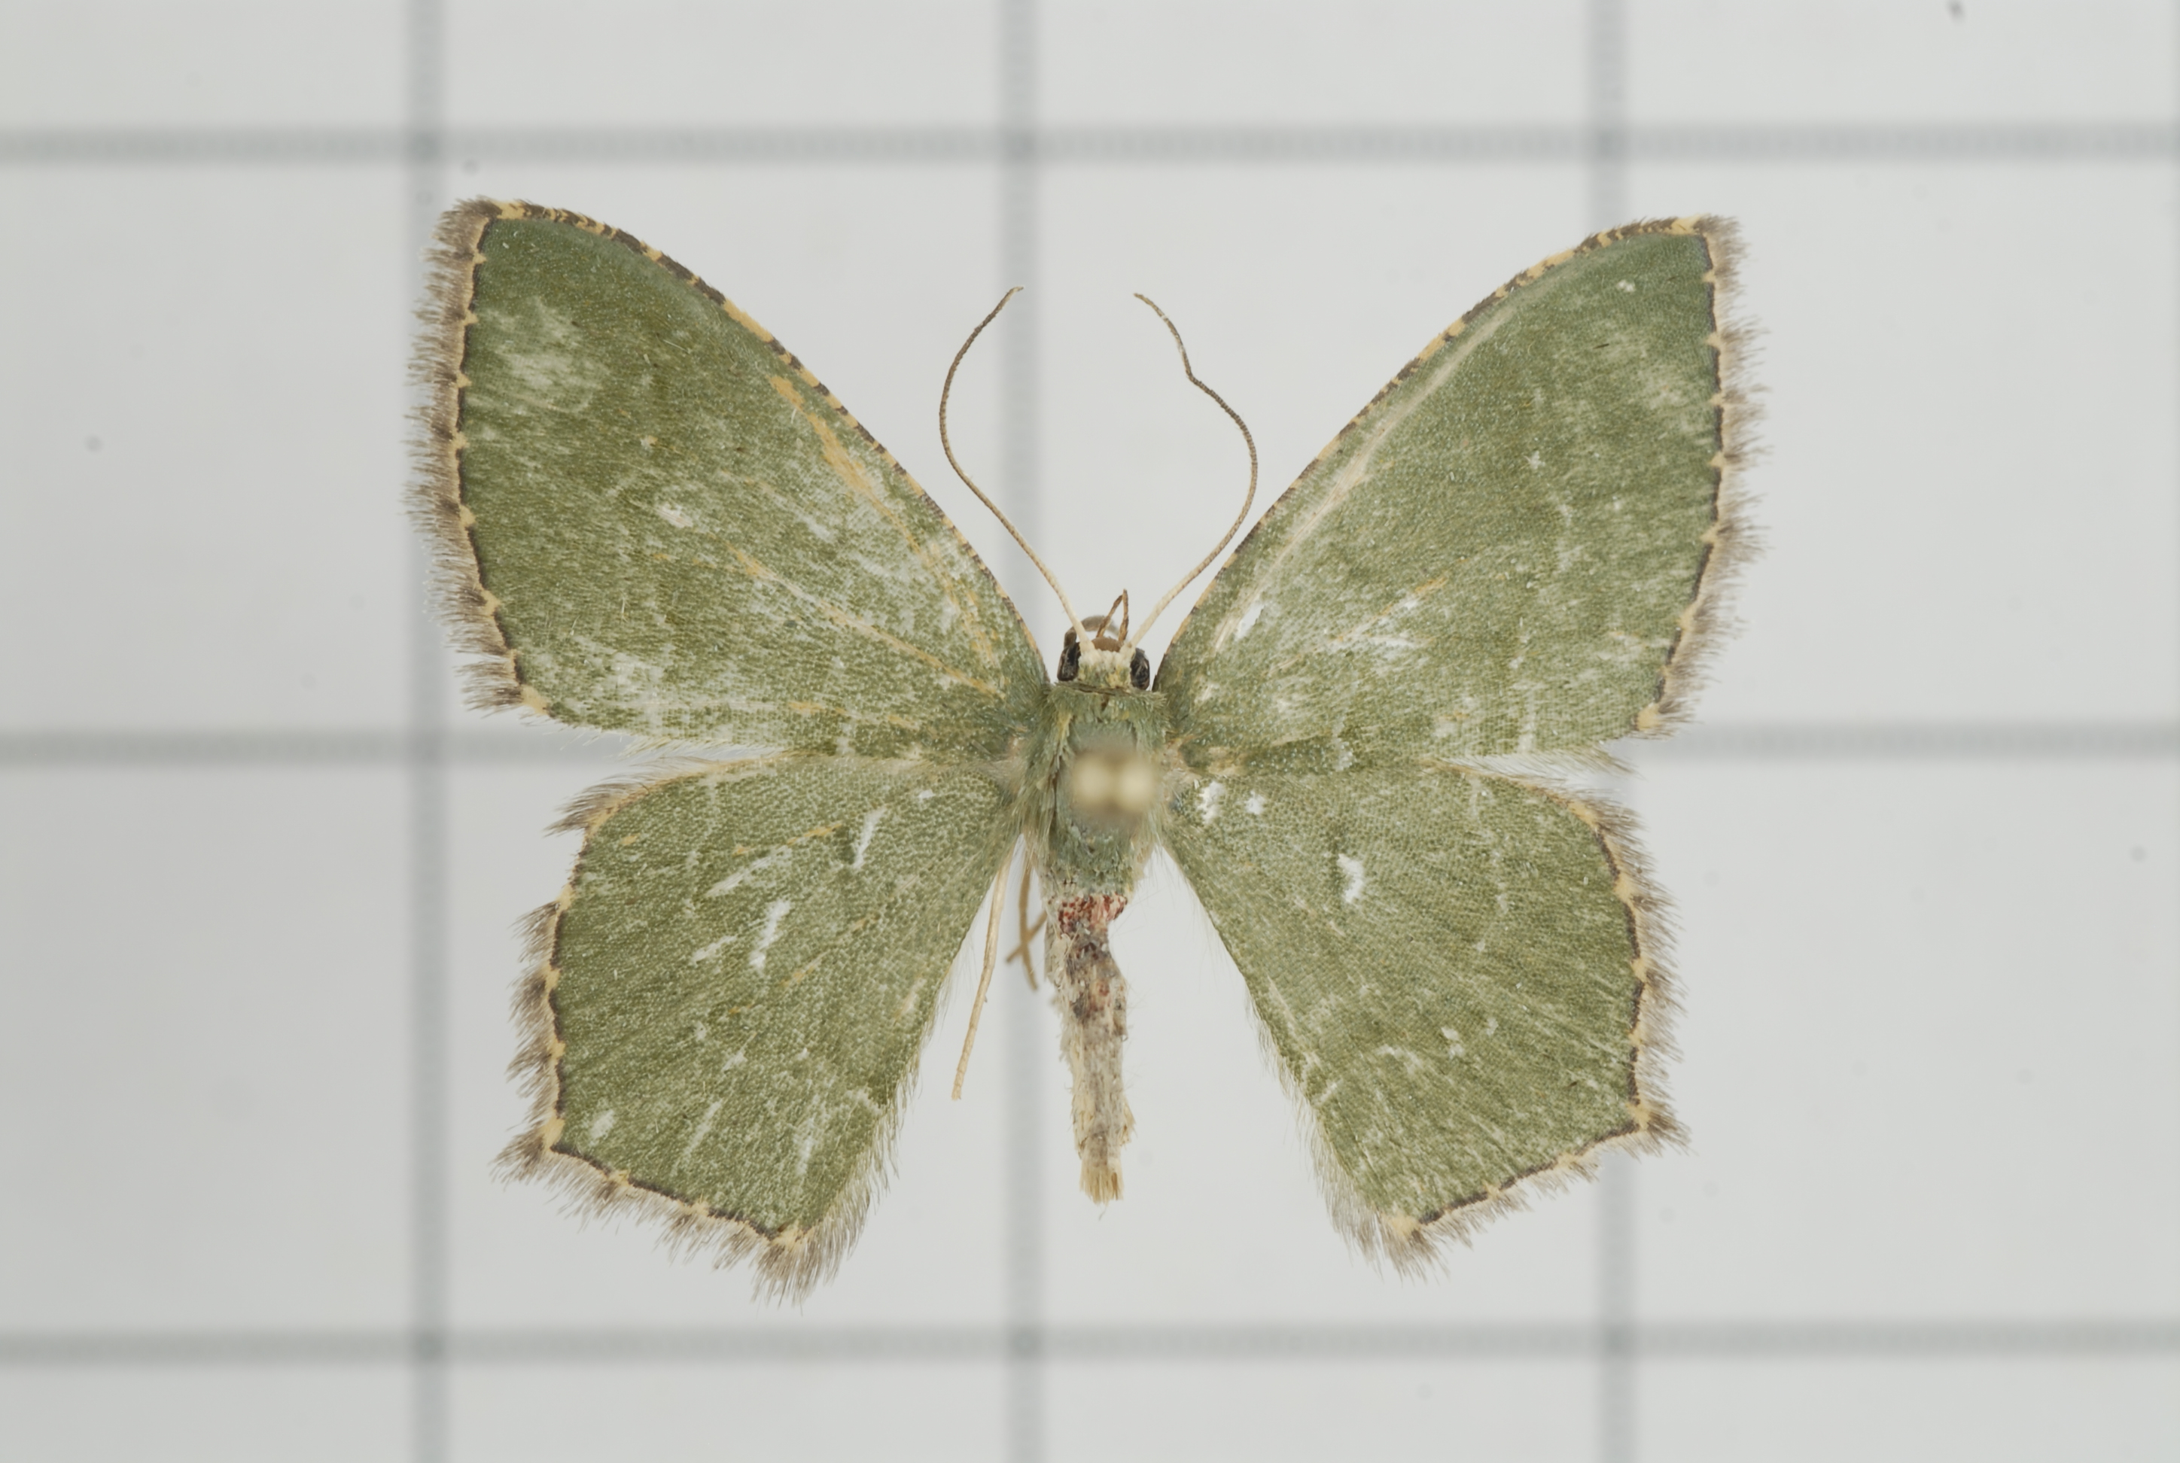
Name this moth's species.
Hemithea tritonaria
